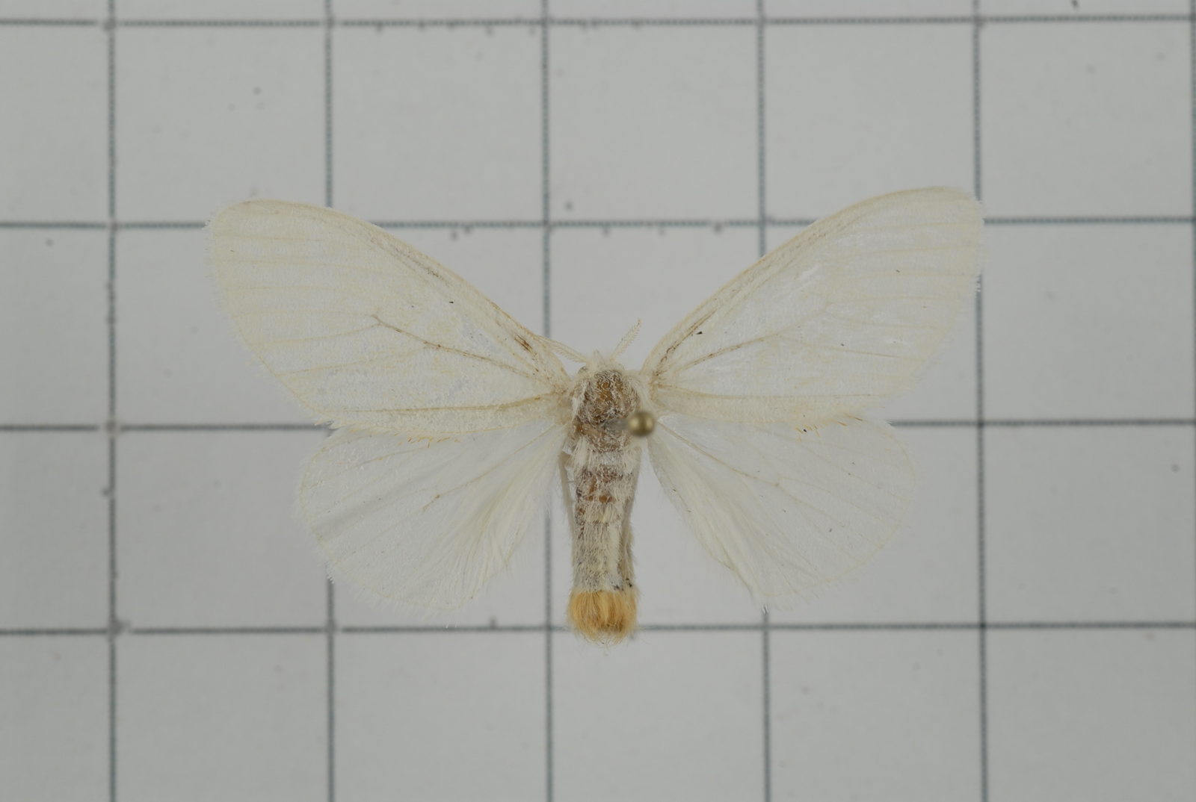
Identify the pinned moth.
Euproctis sericea
